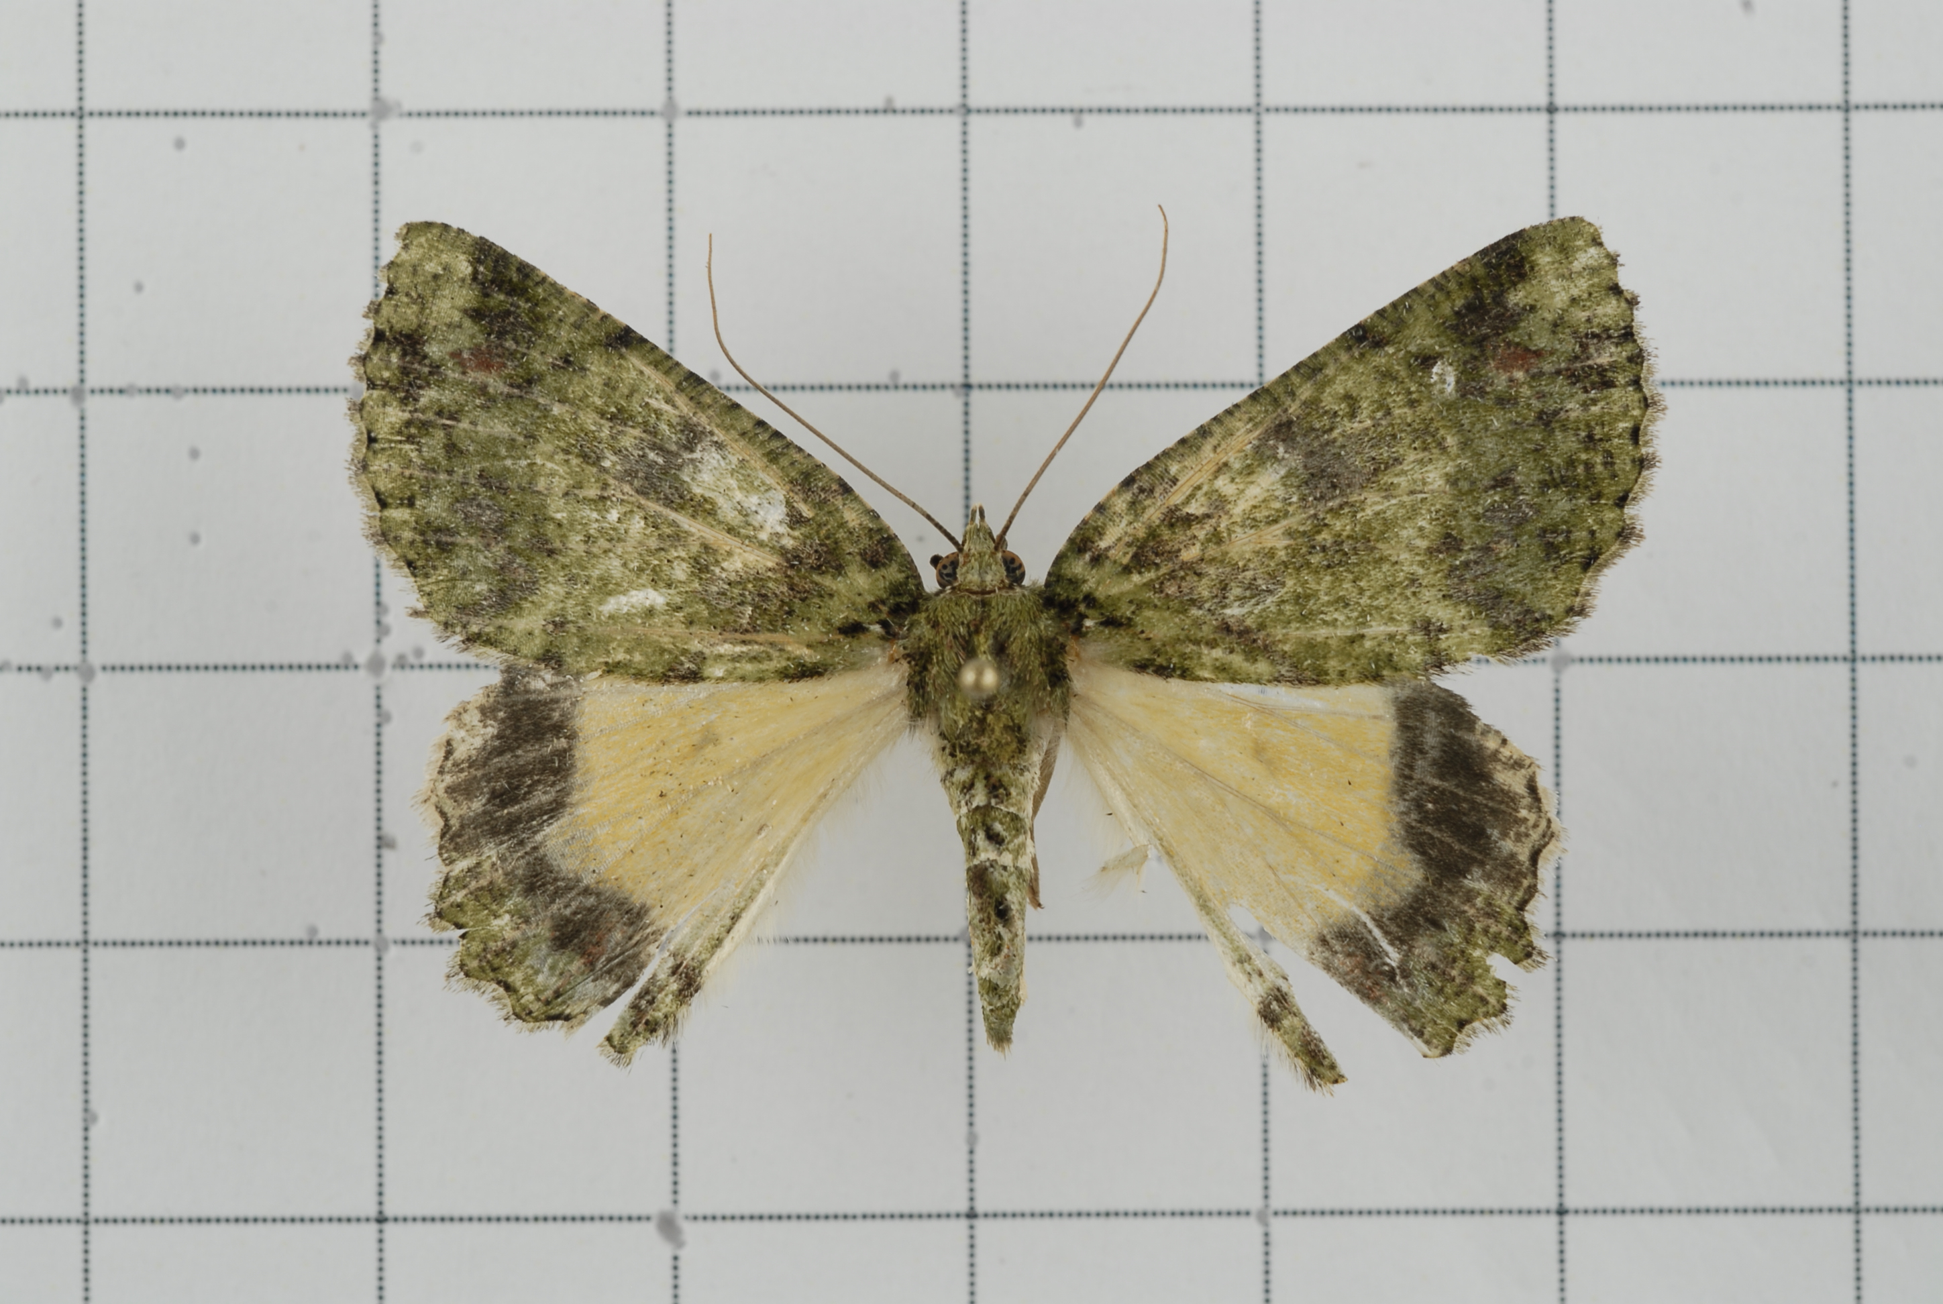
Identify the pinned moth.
Dindica taiwana
